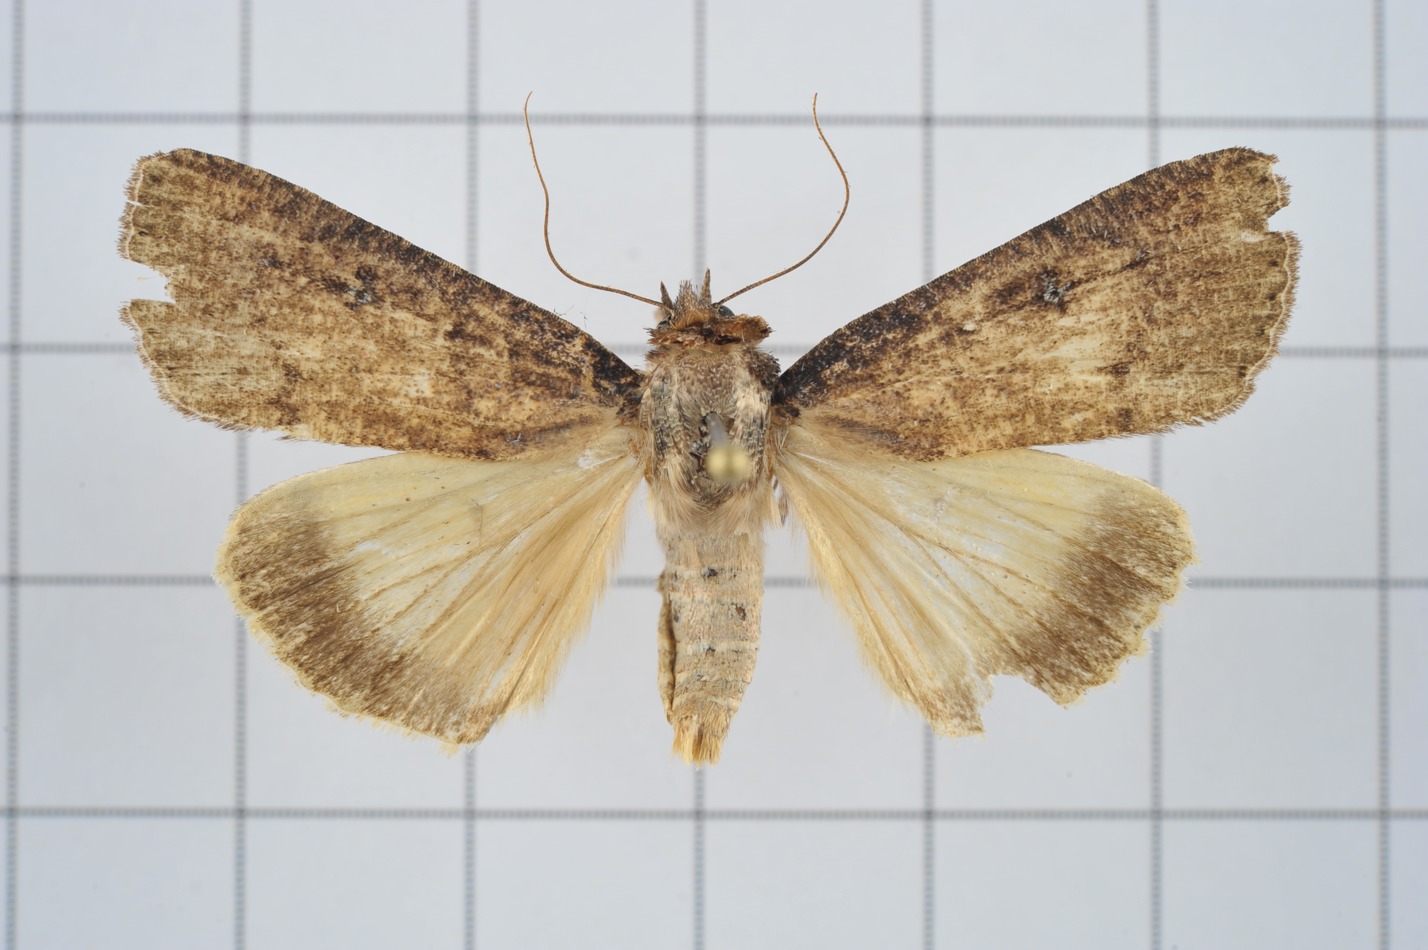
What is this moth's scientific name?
Perinaenia mingchyrica
